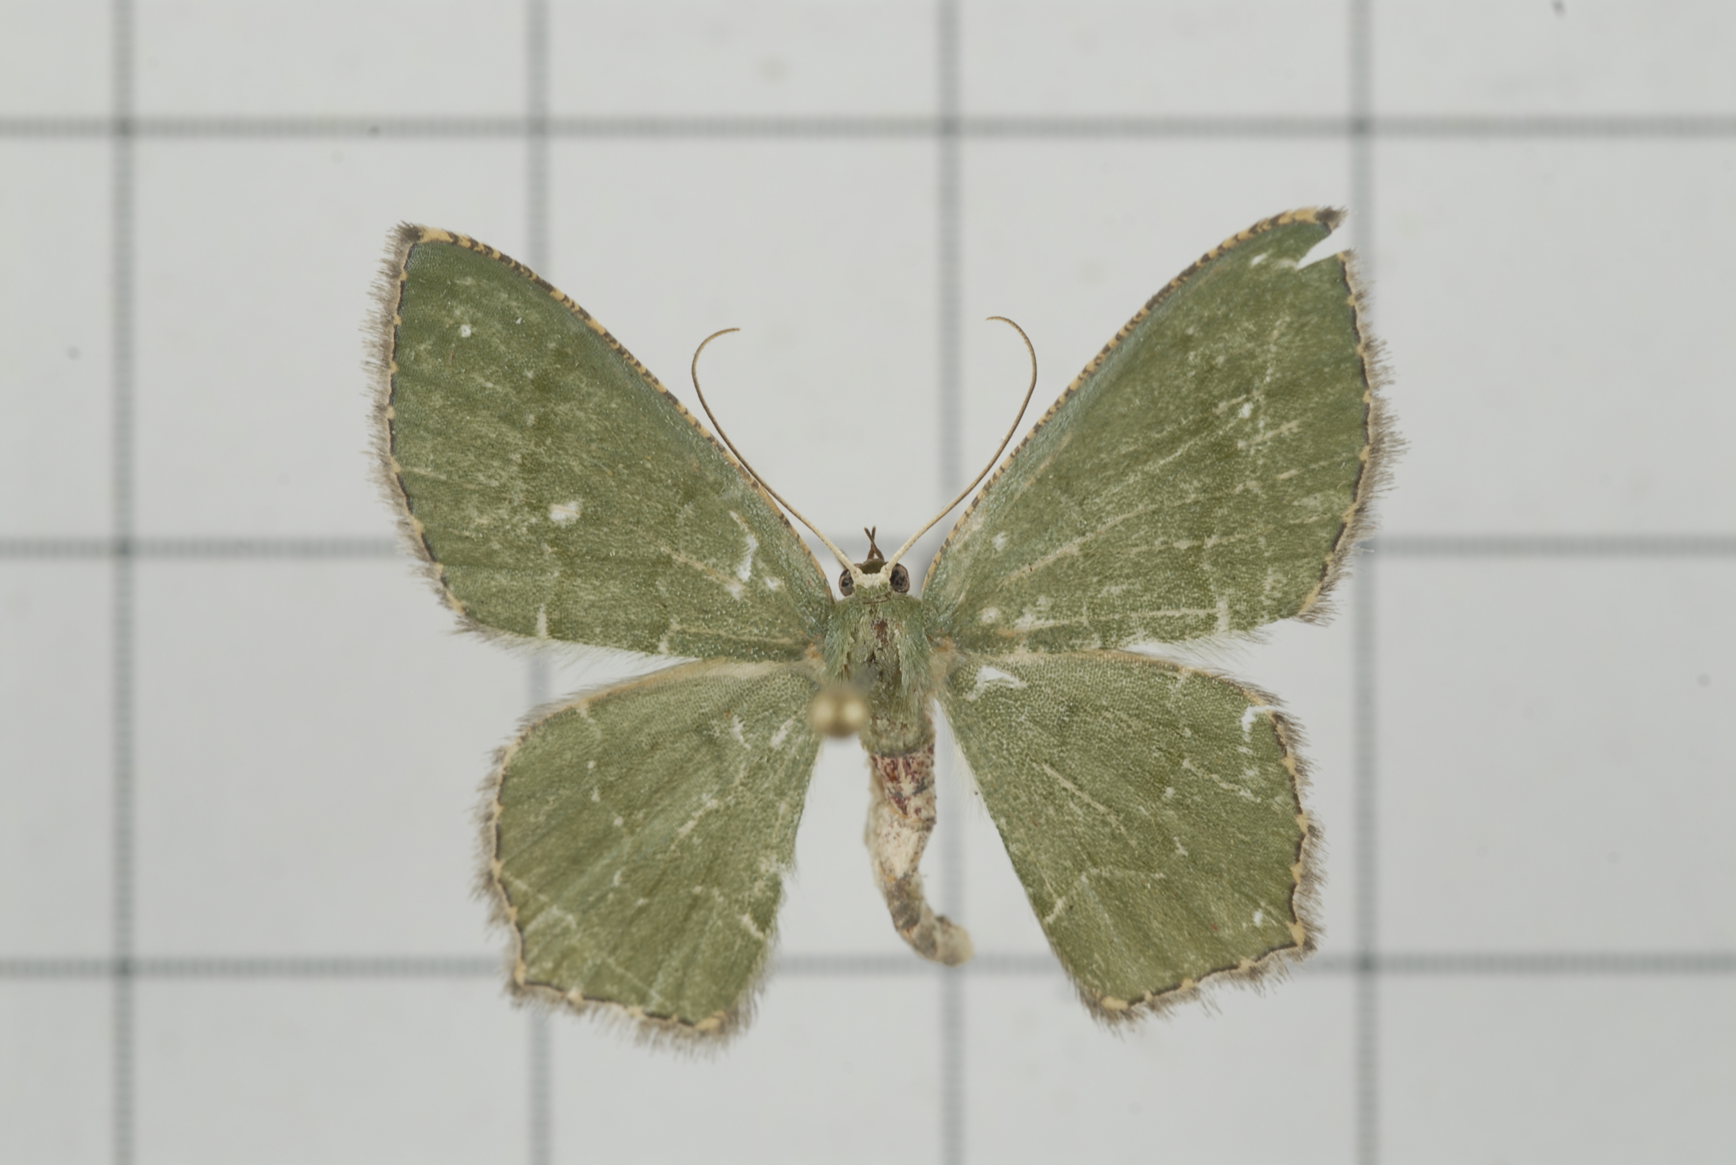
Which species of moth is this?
Hemithea pallidimunda
